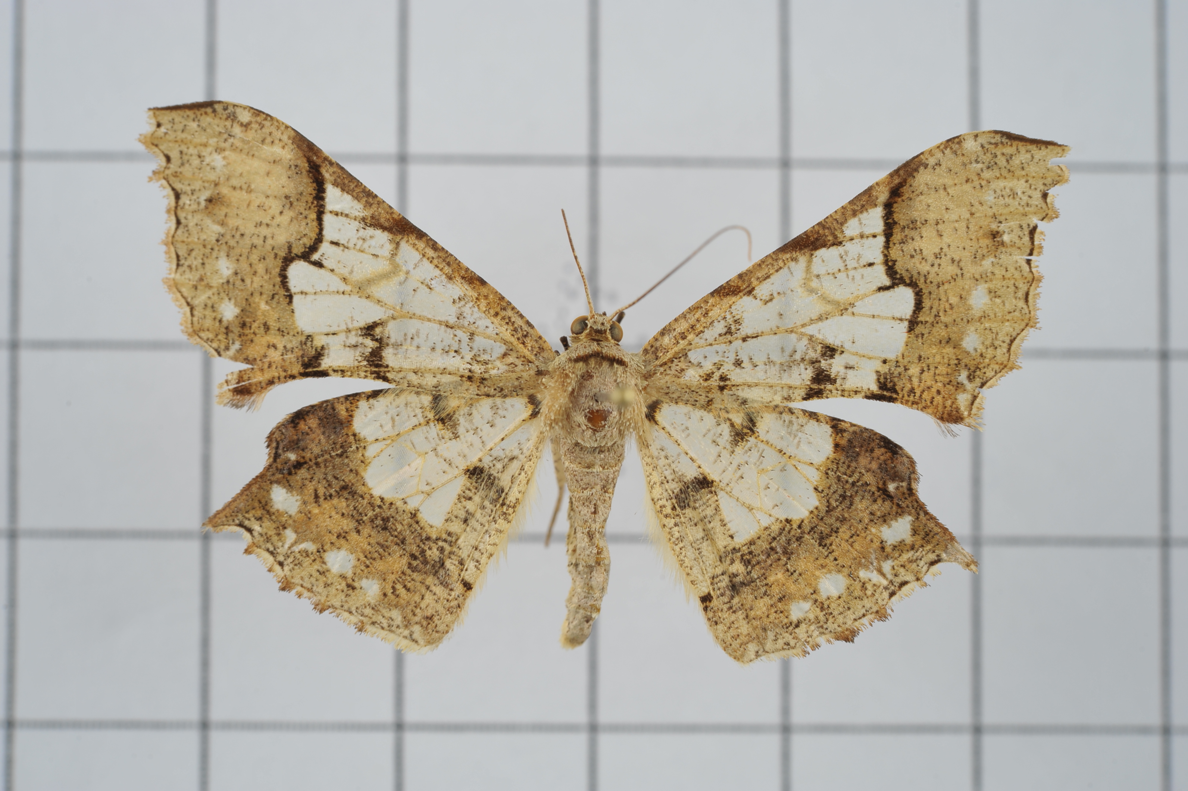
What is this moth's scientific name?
Krananda semihyalina
